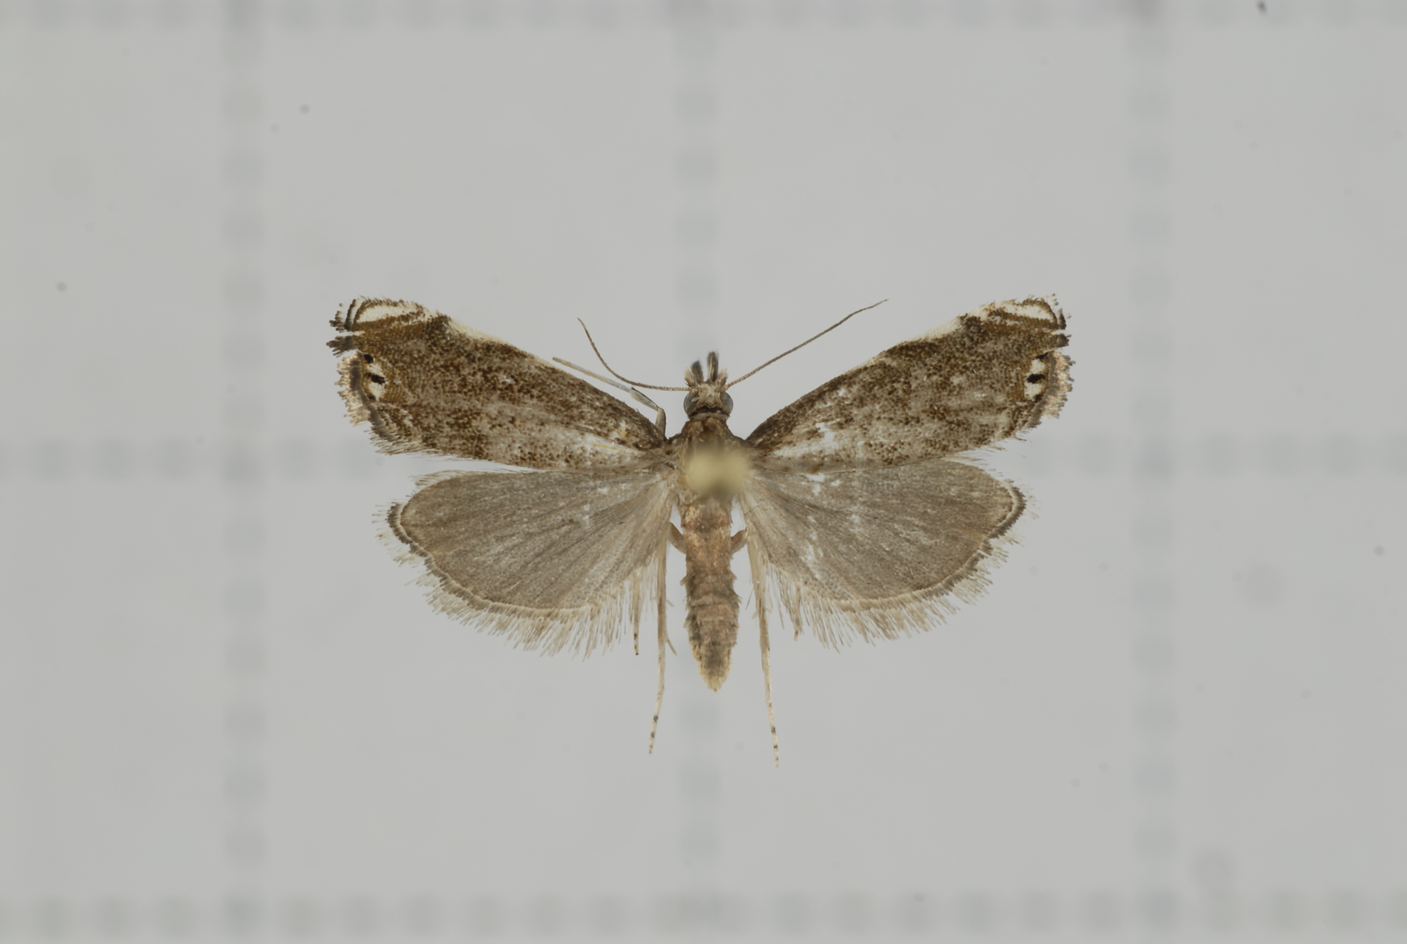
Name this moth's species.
Mesolia bipunctella
